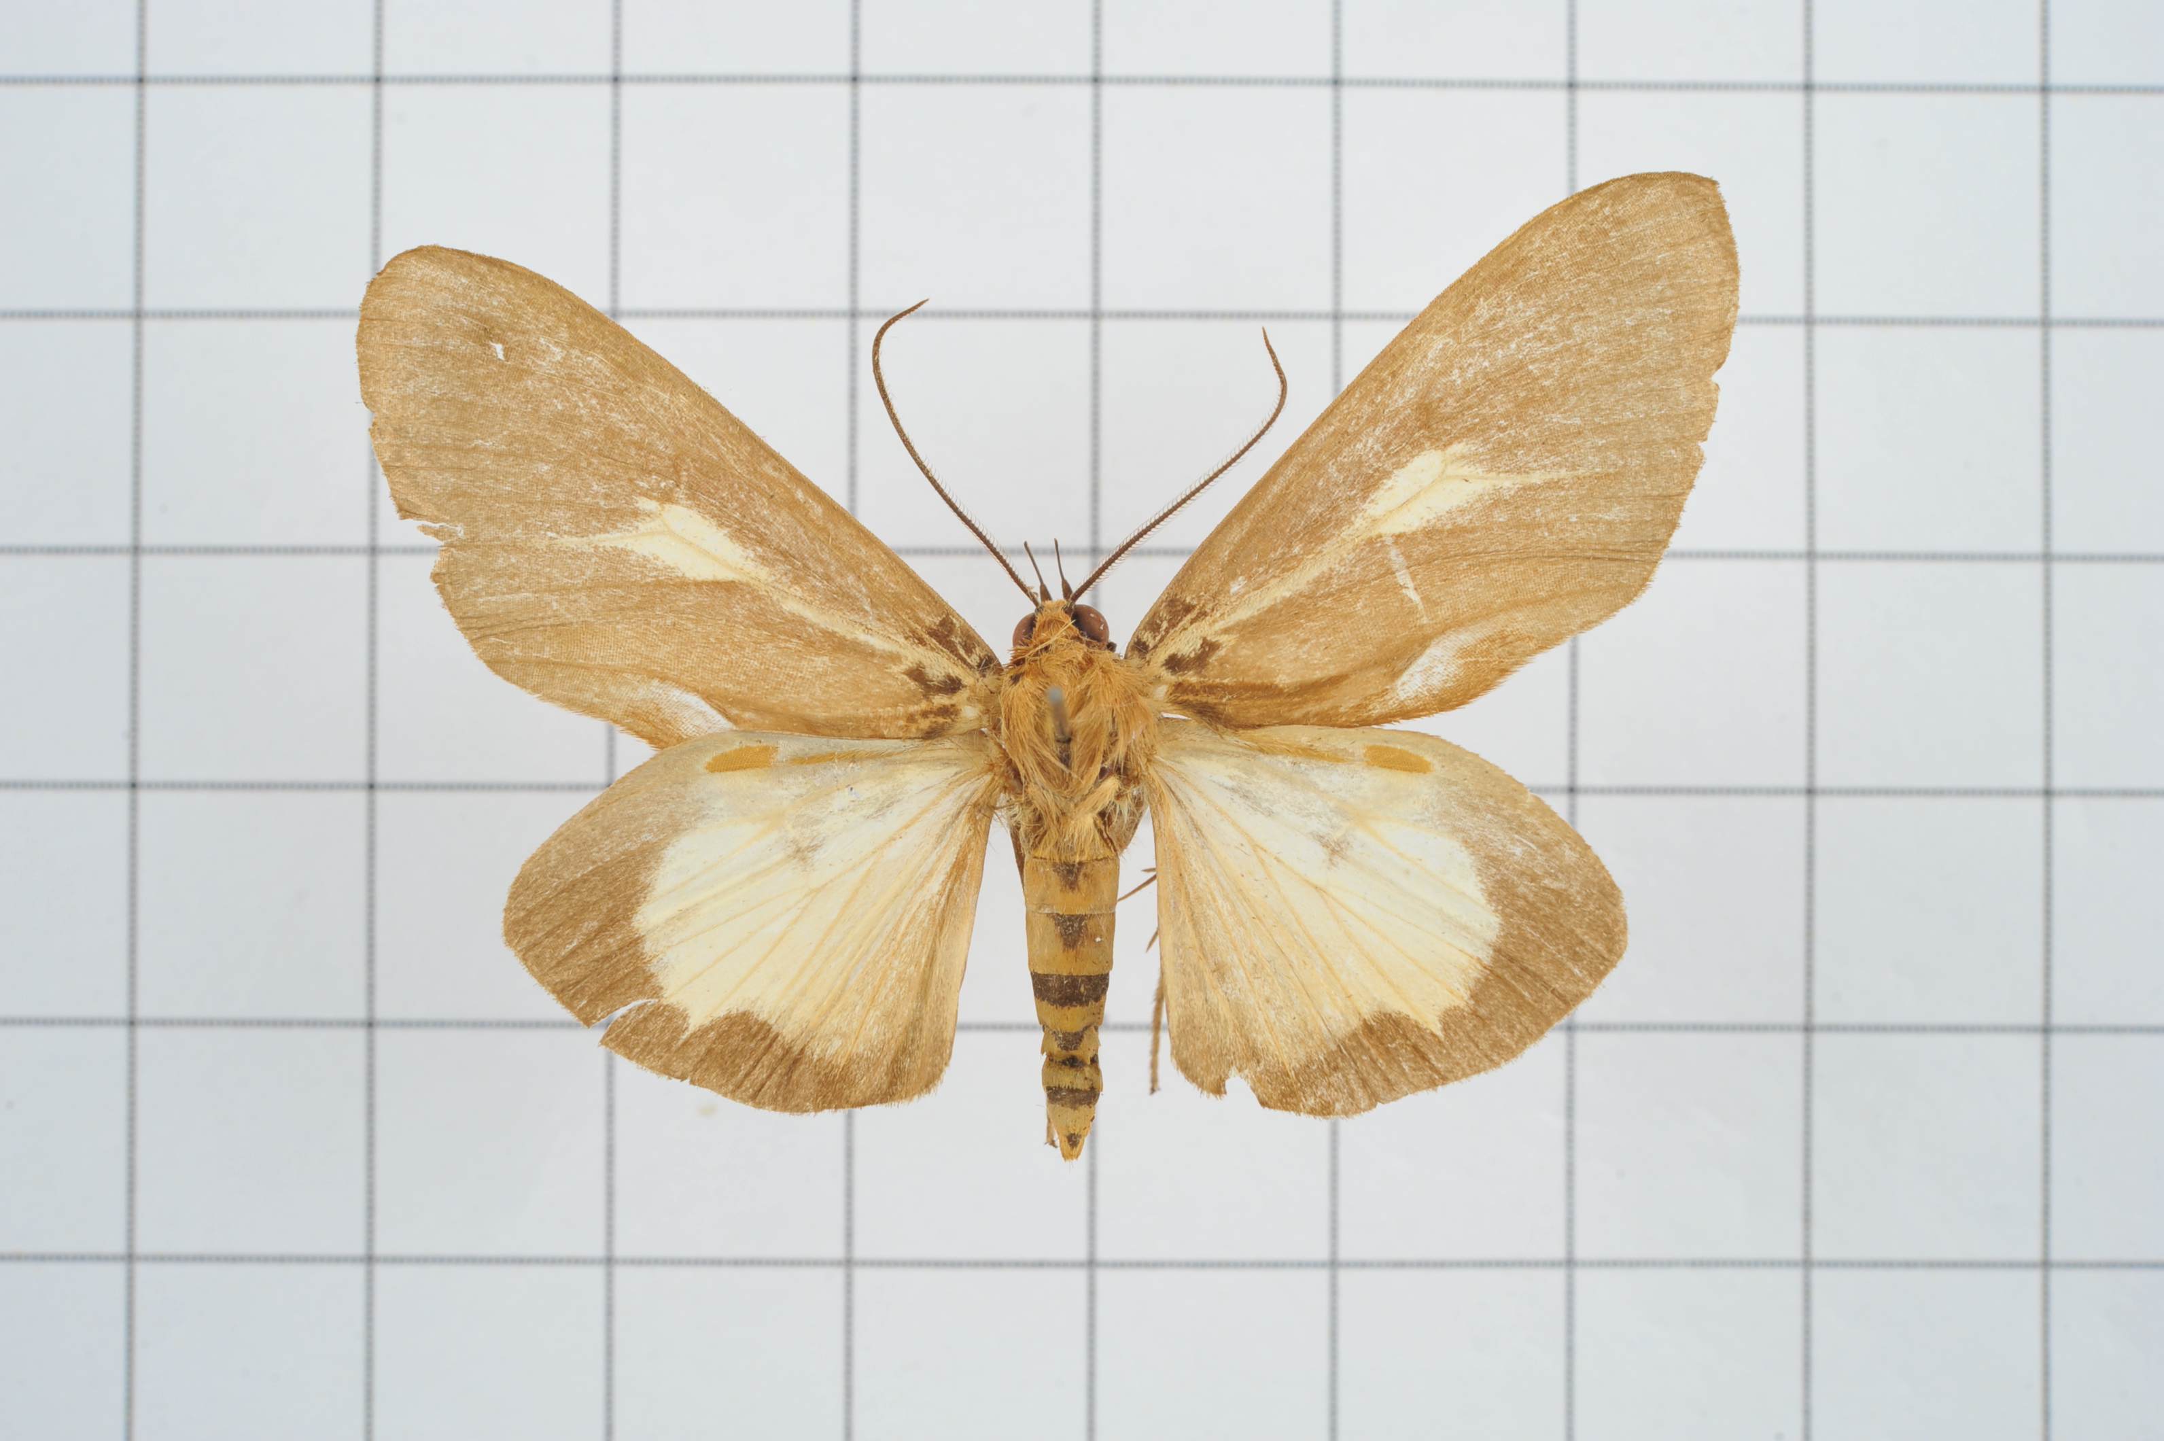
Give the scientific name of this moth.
Asota heliconia zebrina
